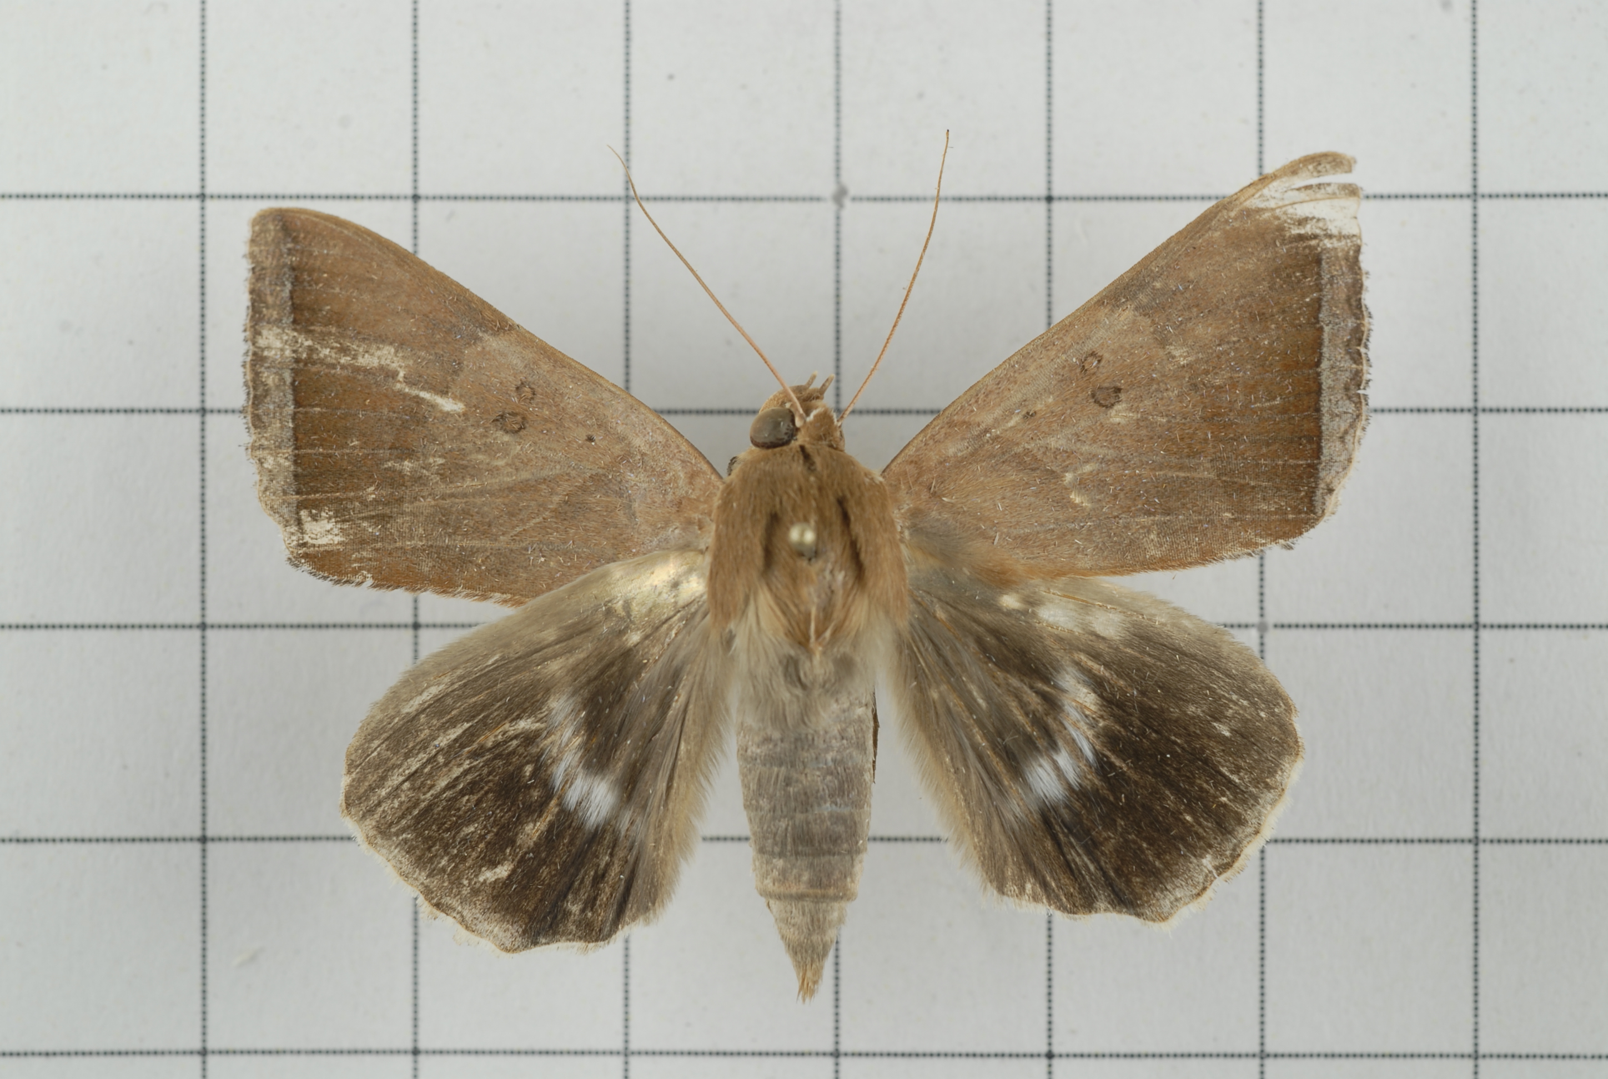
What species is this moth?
Artena dotata
